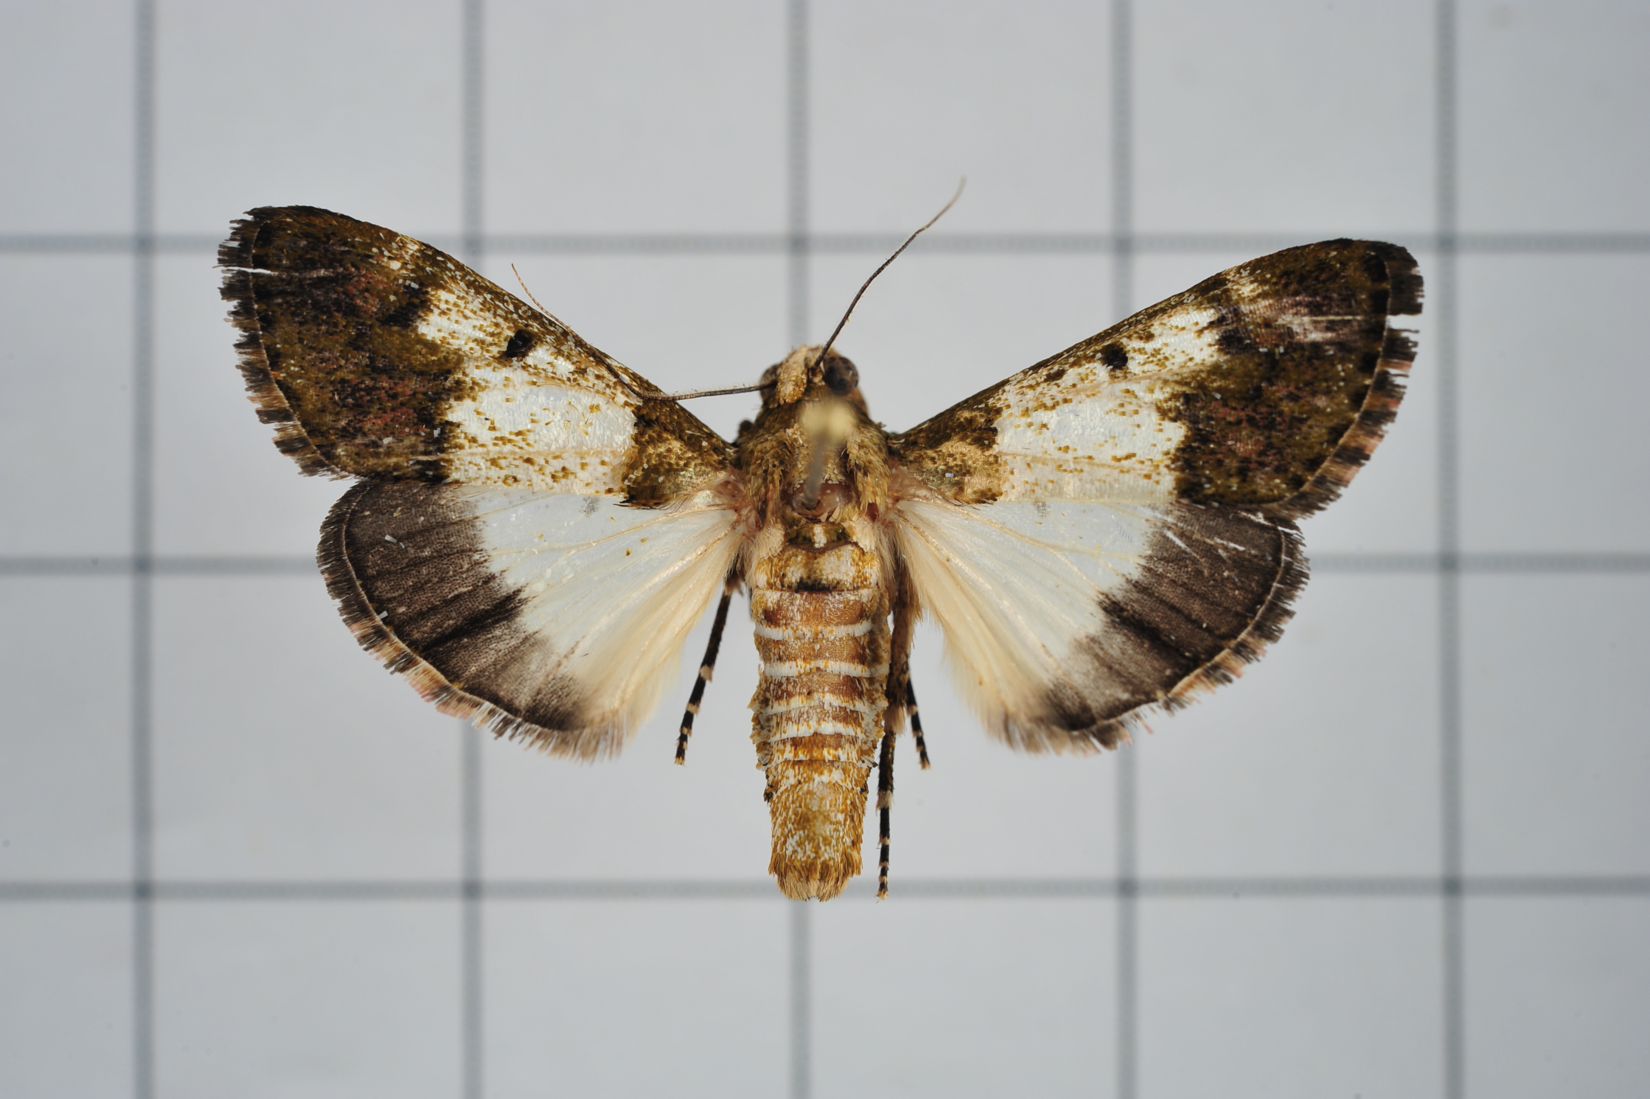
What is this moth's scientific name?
Teliphasa albifusa
